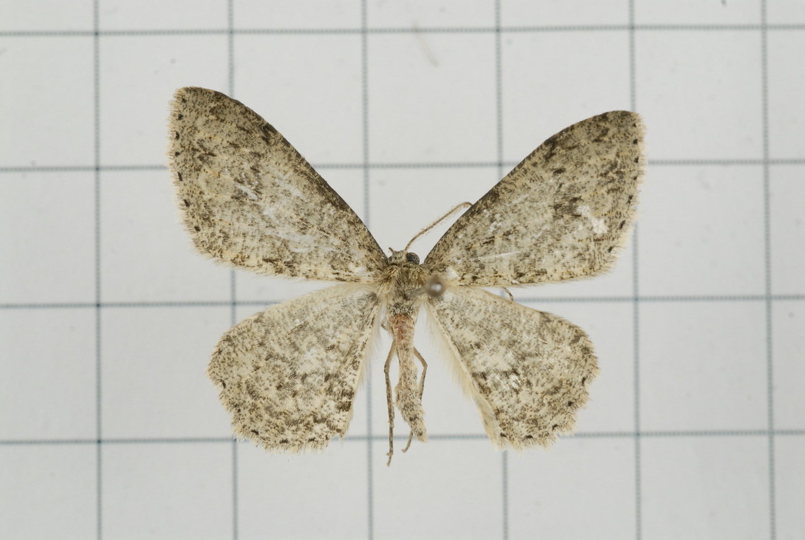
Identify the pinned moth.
Ectropis arizanensis
